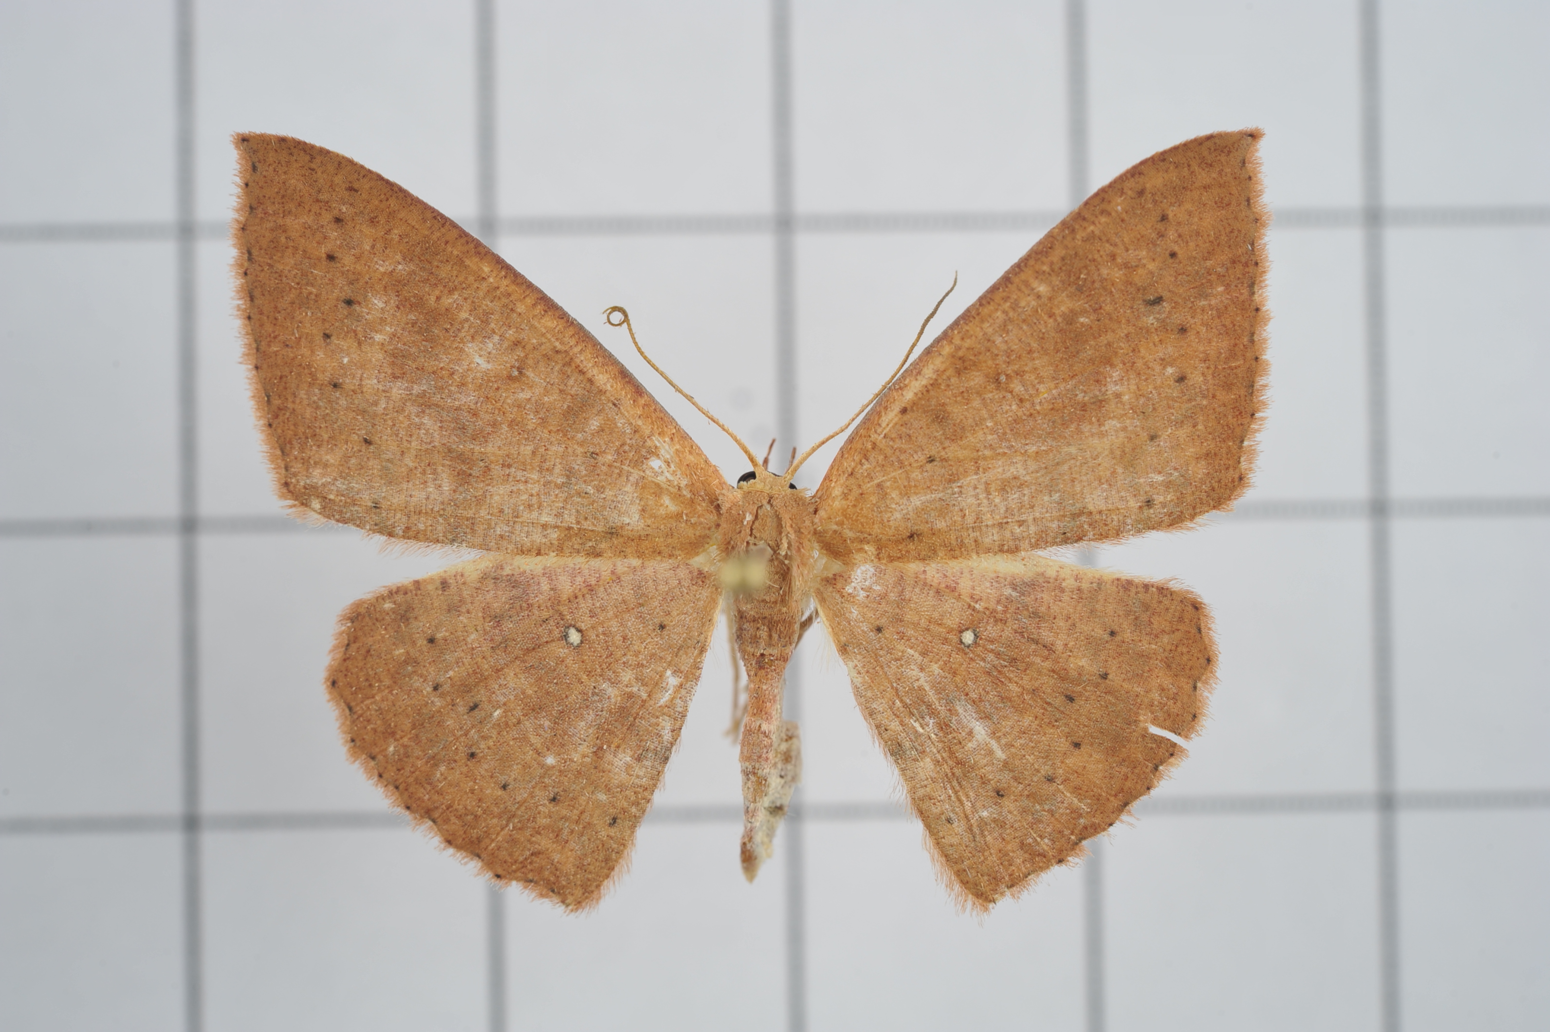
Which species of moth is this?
Perixera absconditaria
